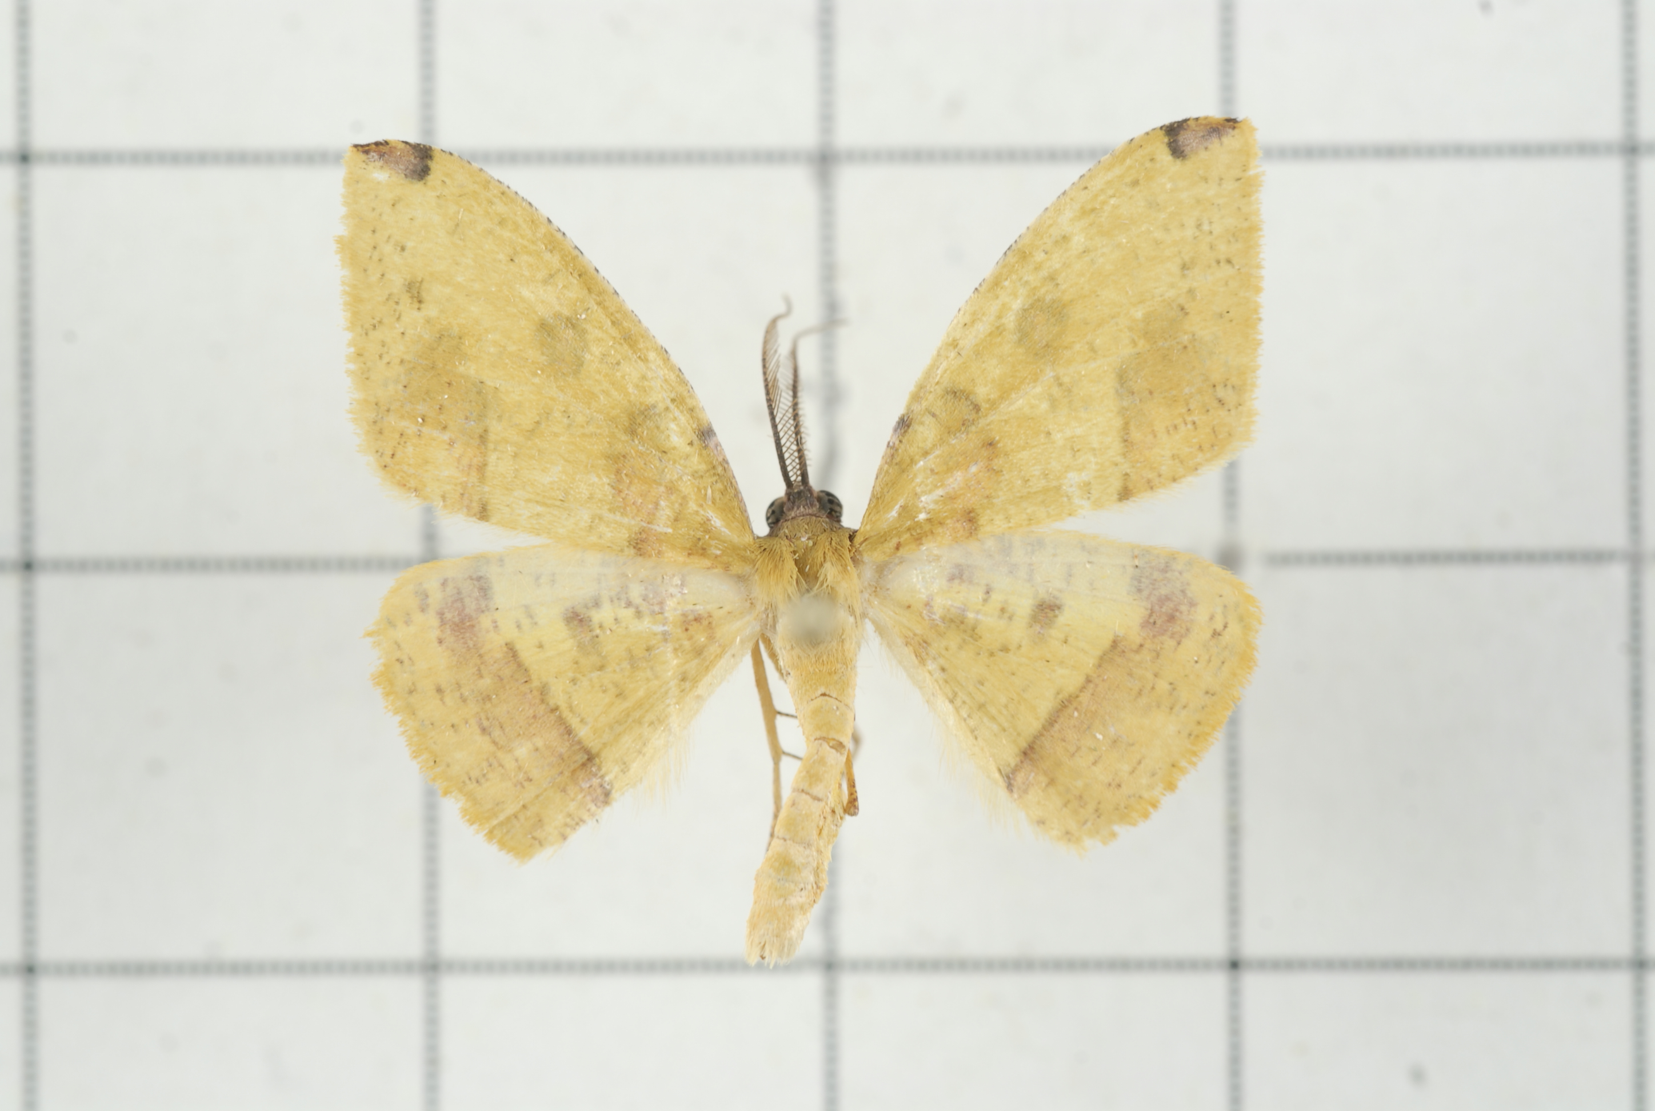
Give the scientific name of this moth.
Heterolocha coccinea
